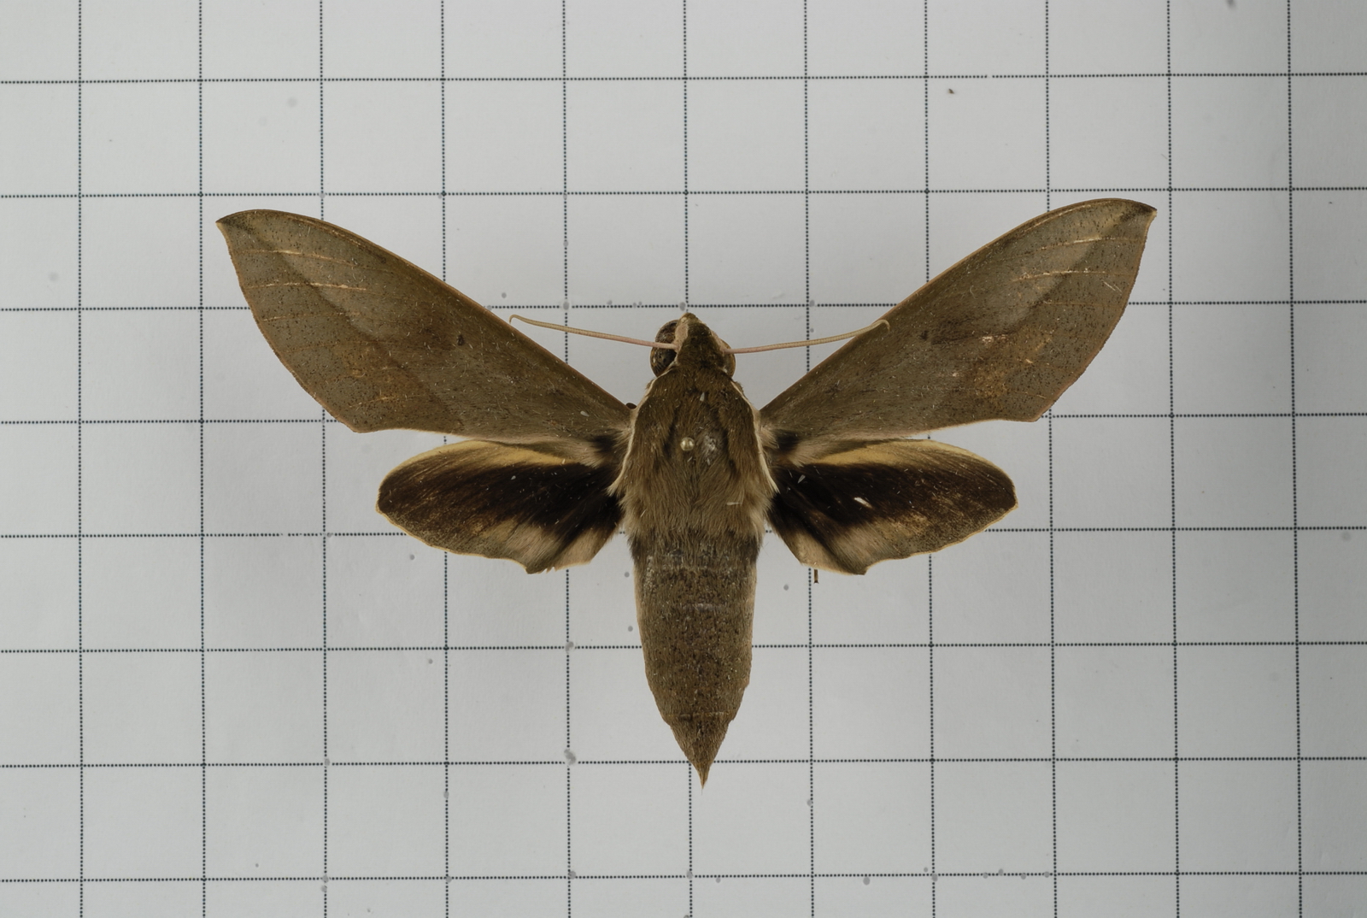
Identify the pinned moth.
Theretra tibetiana
